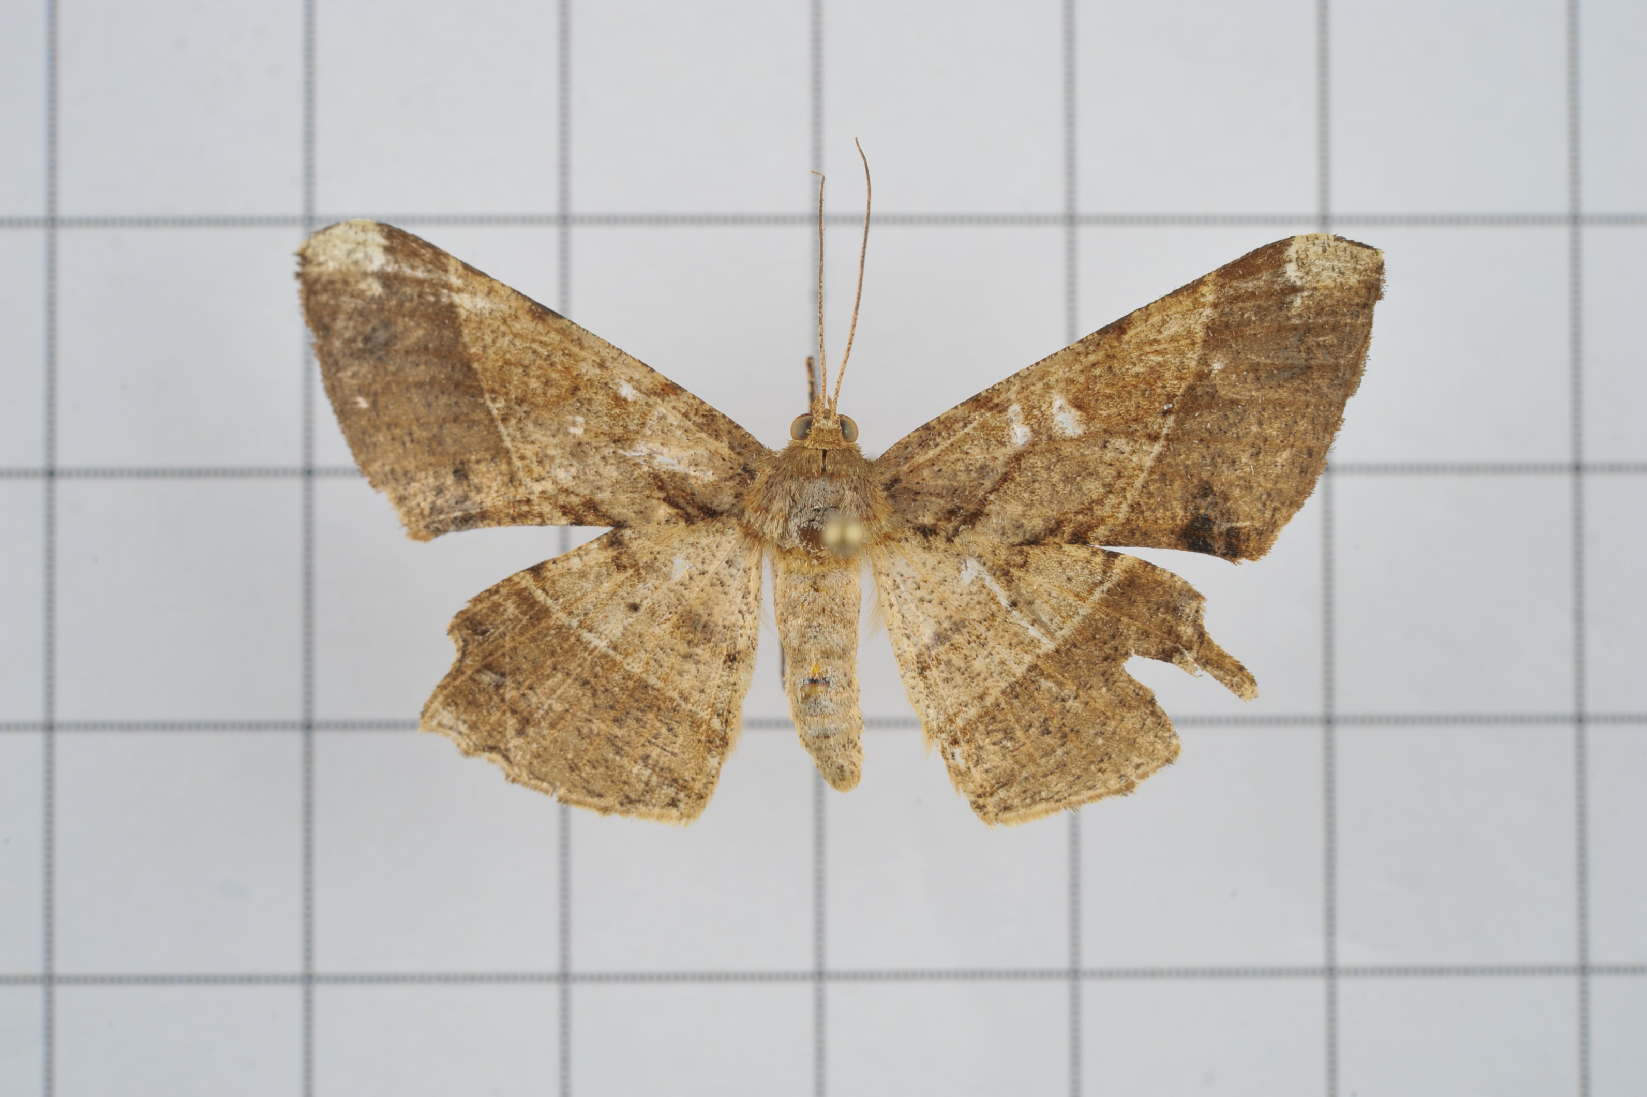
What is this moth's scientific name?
Krananda latimarginaria
